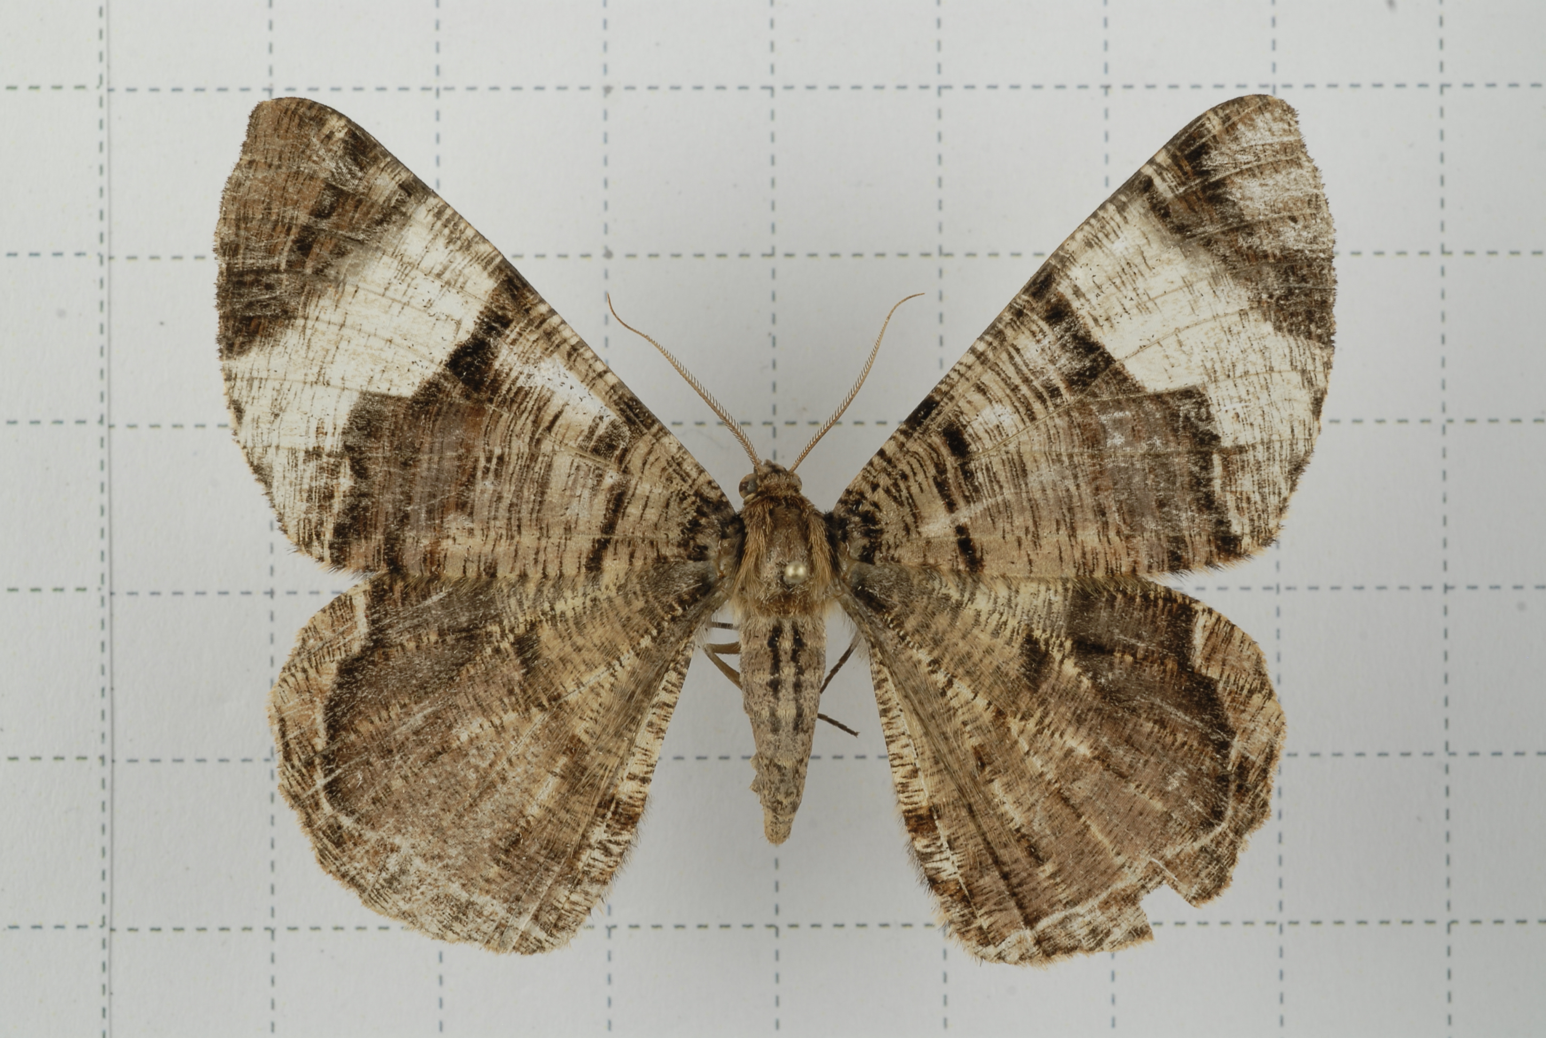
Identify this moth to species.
Xandrames latiferaria curvistriga
